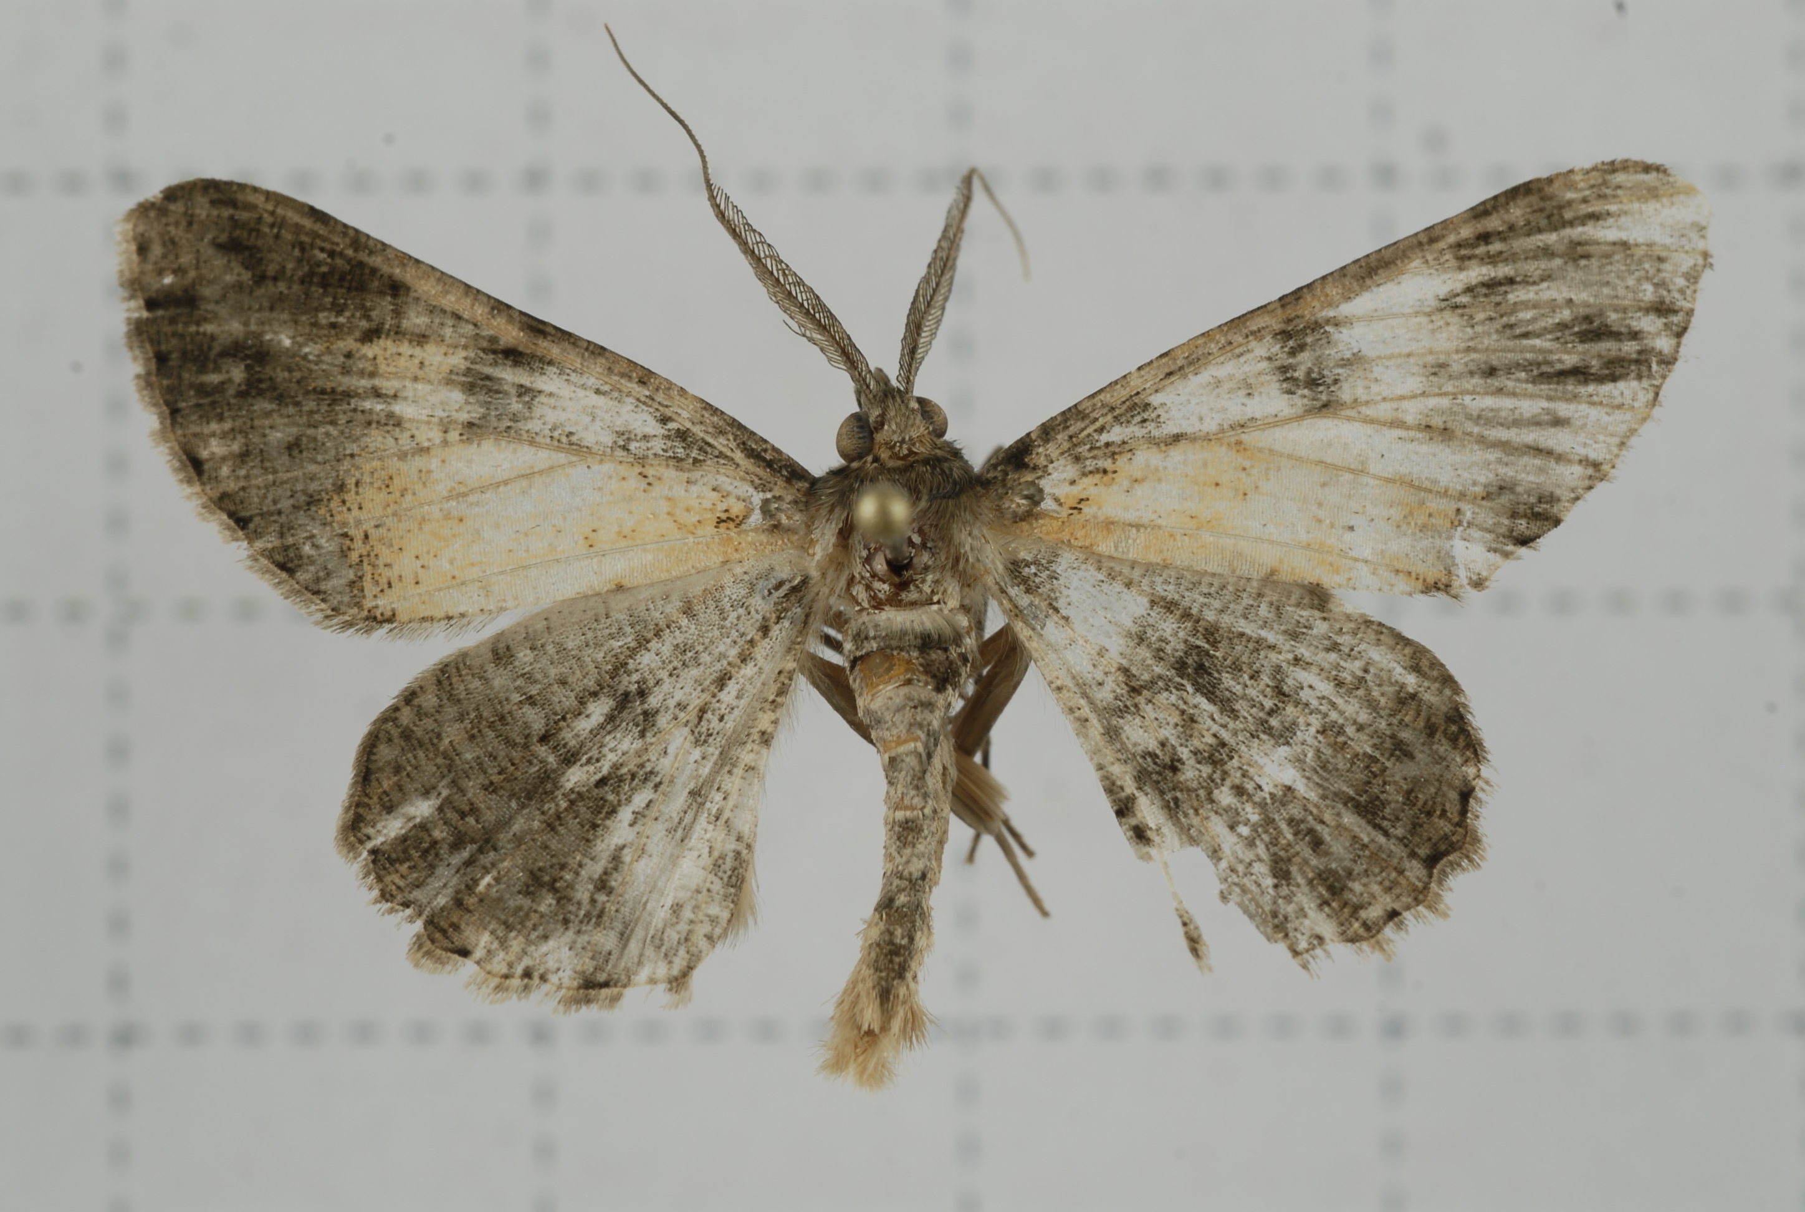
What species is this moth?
Cleora alienaria
